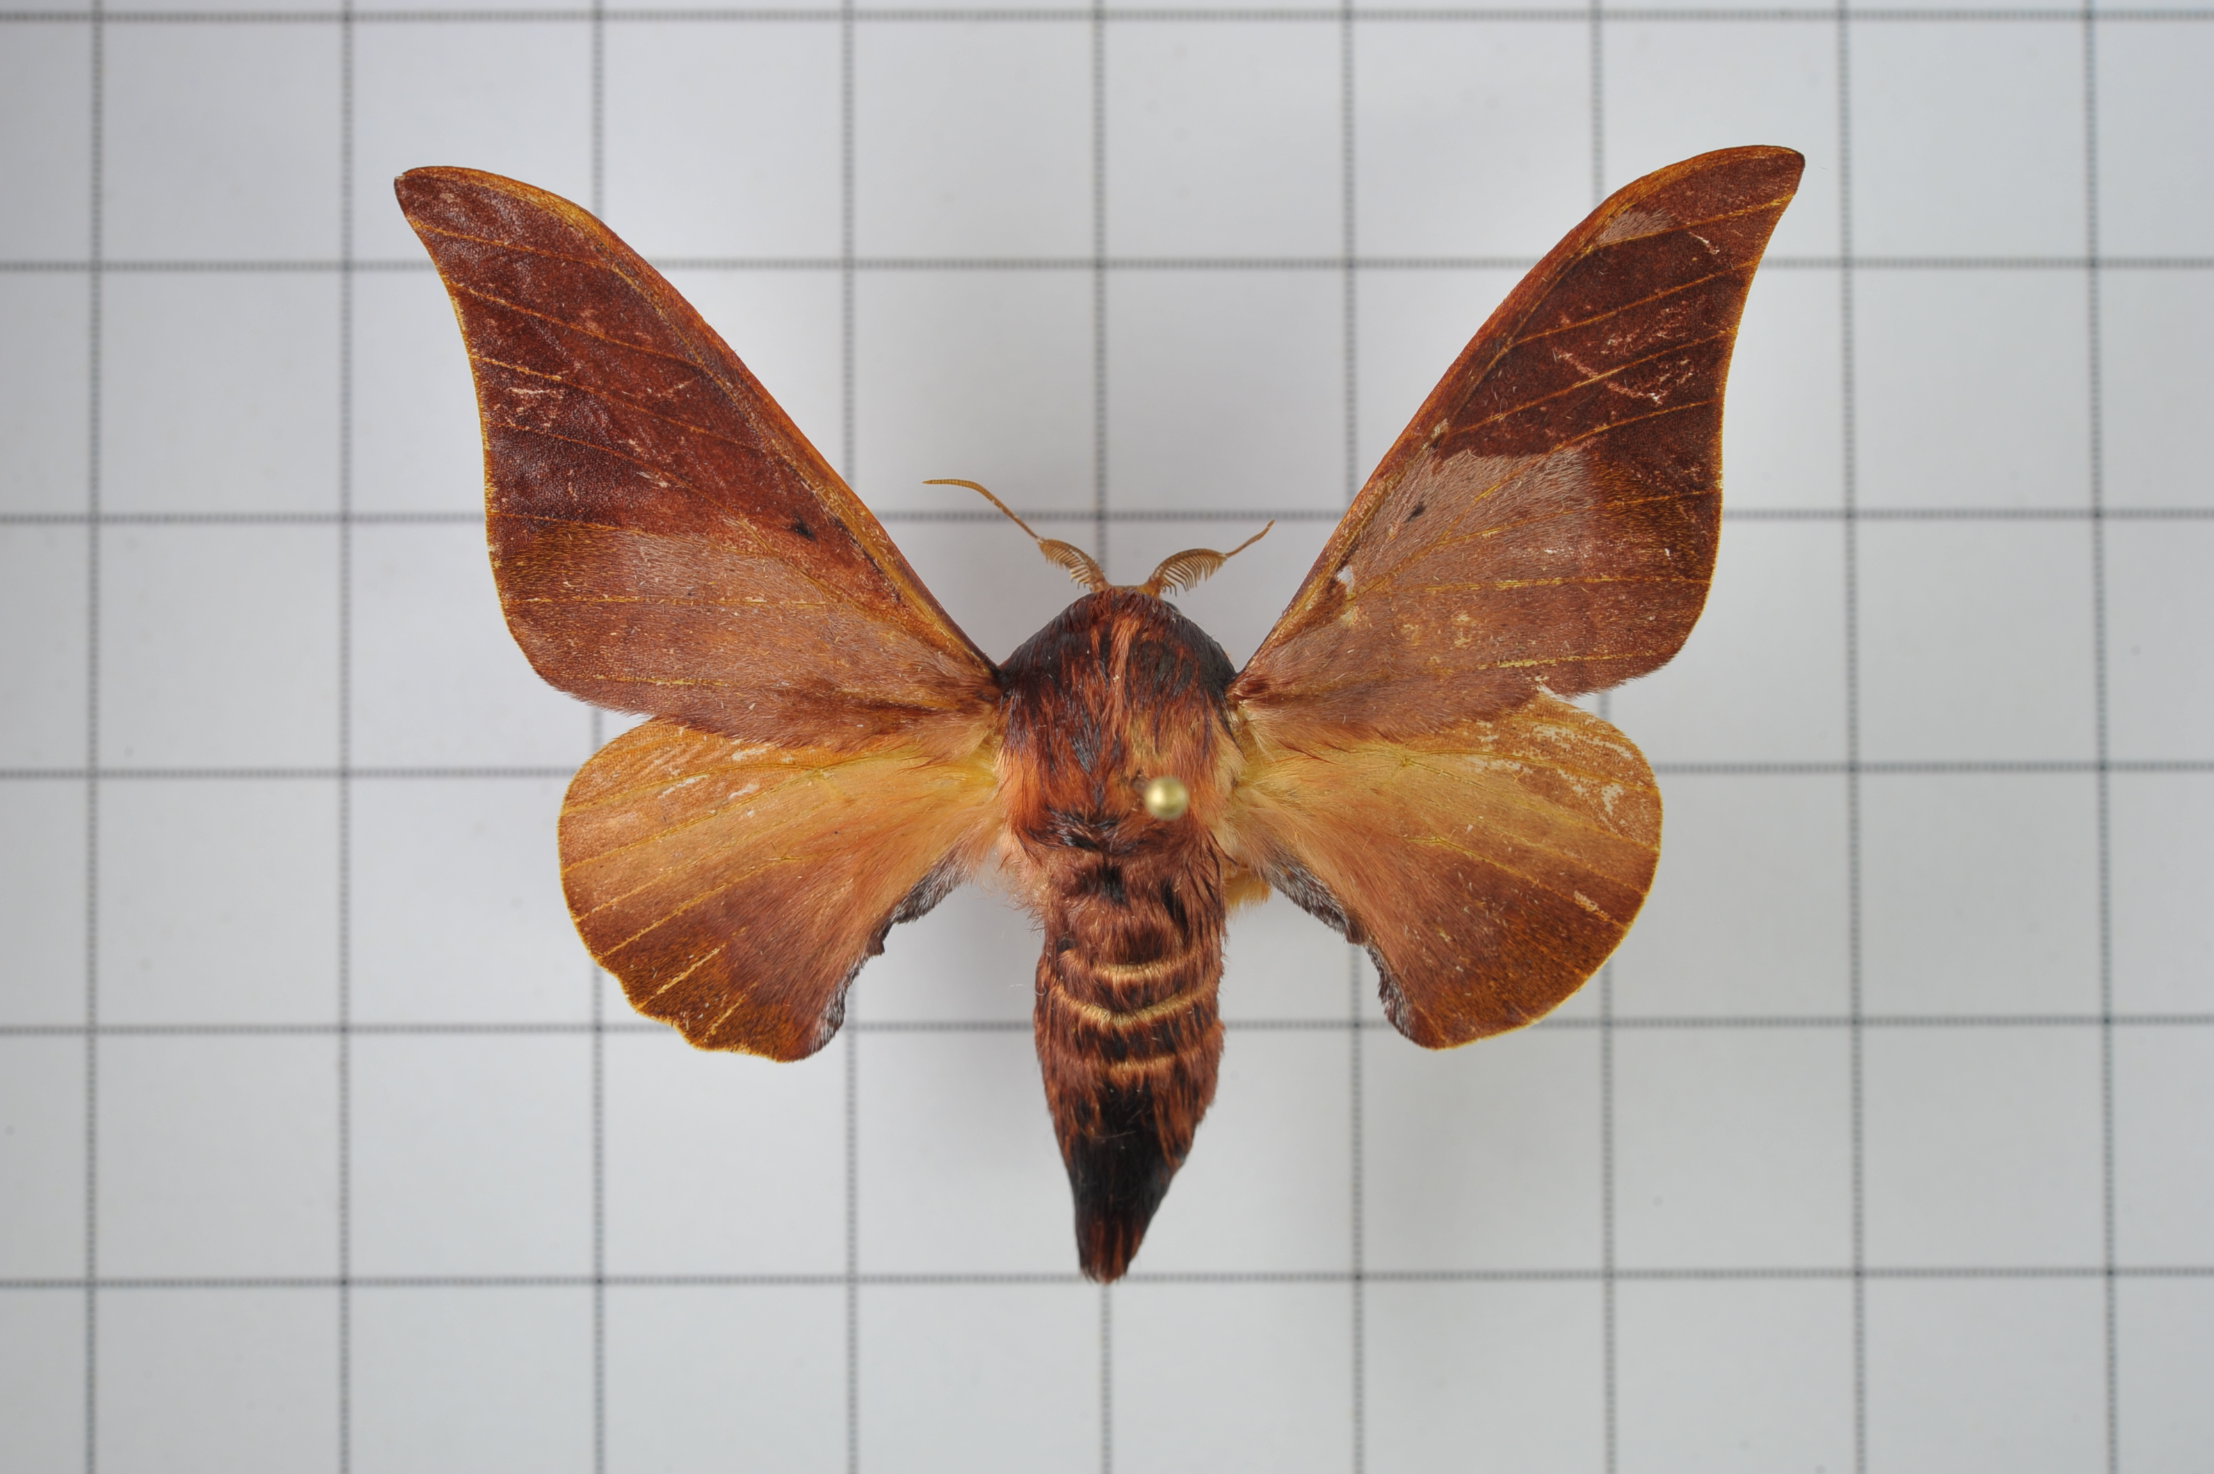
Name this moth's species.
Comparmustilia gerontica
